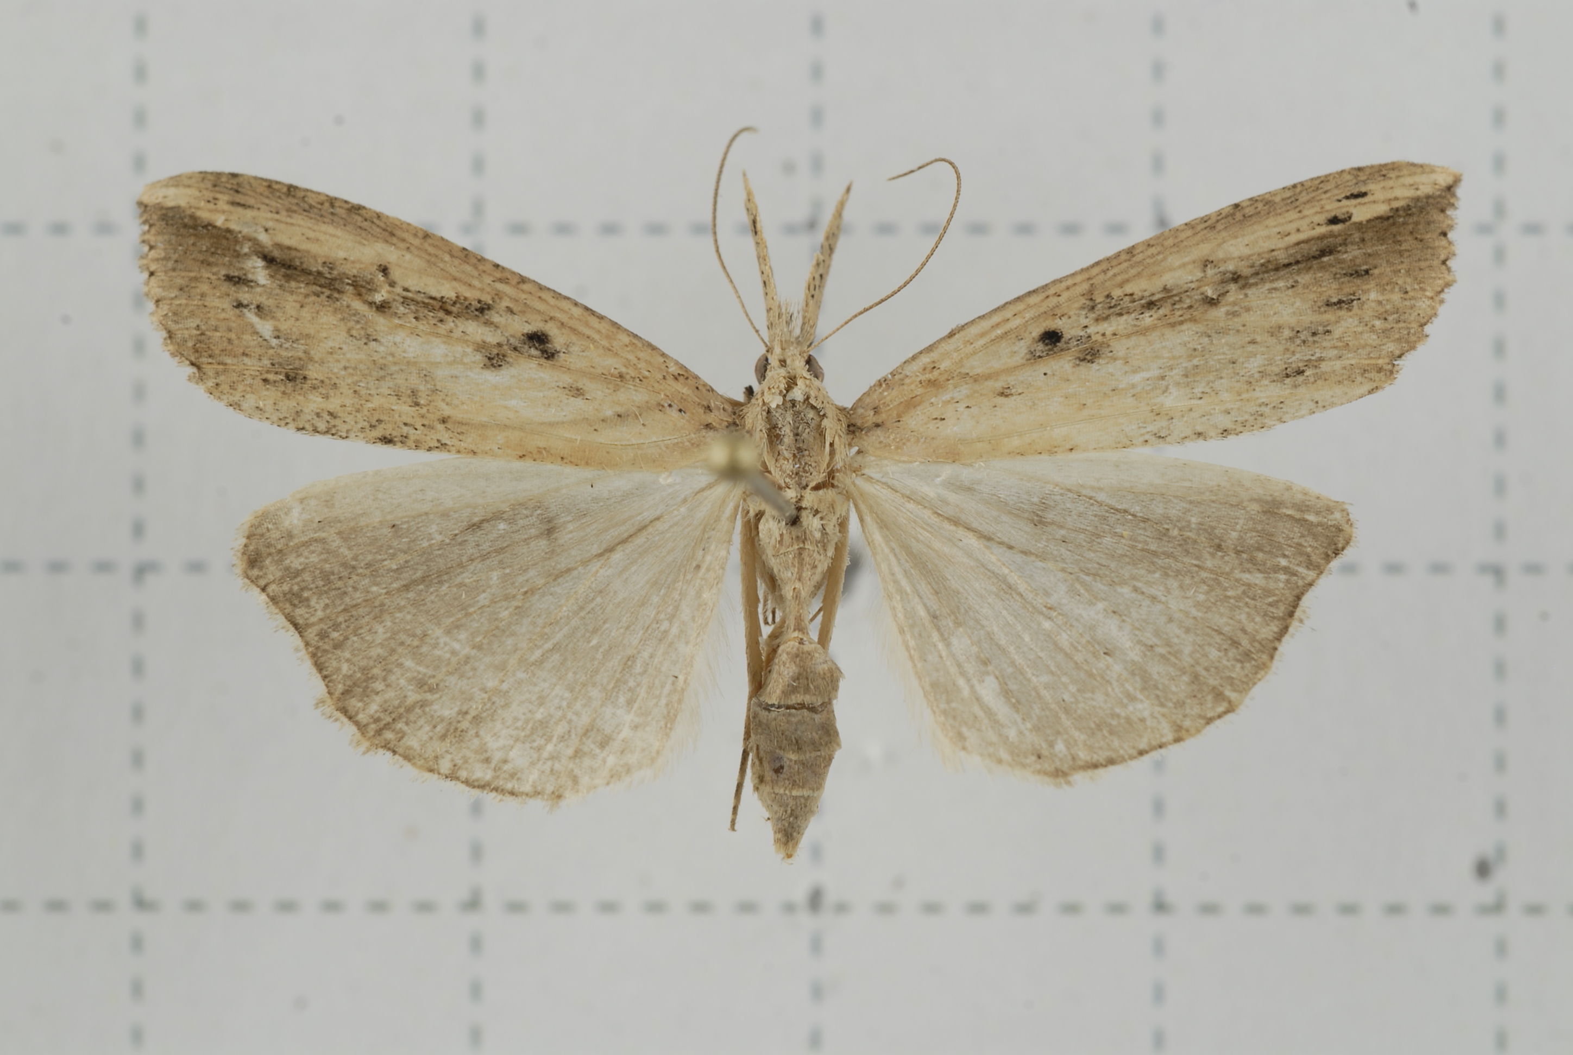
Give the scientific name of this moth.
Hypena longipennis
